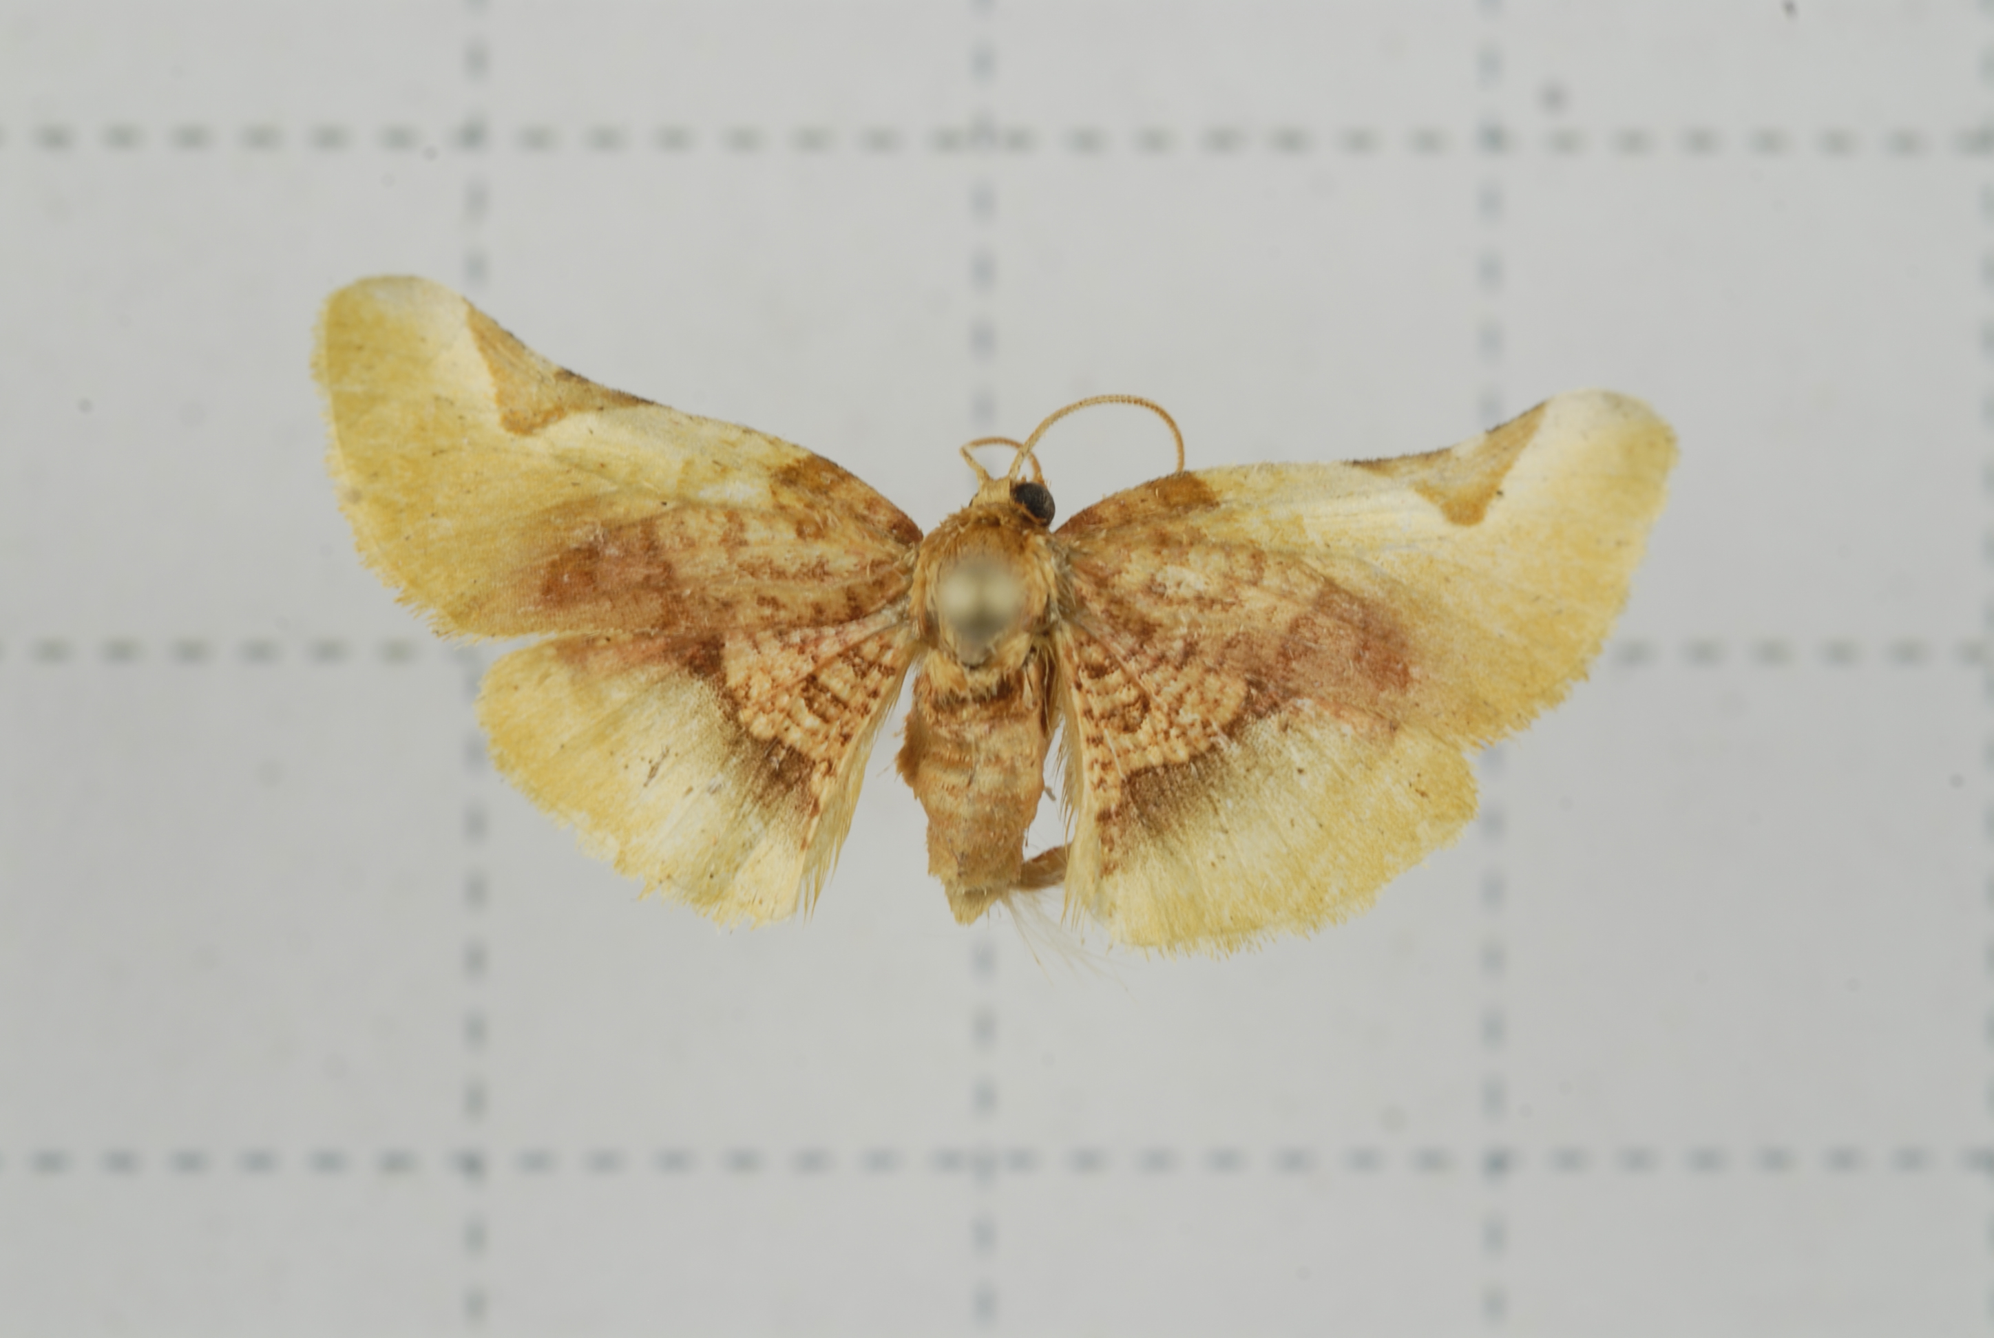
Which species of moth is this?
Pyrinioides sinuosus
